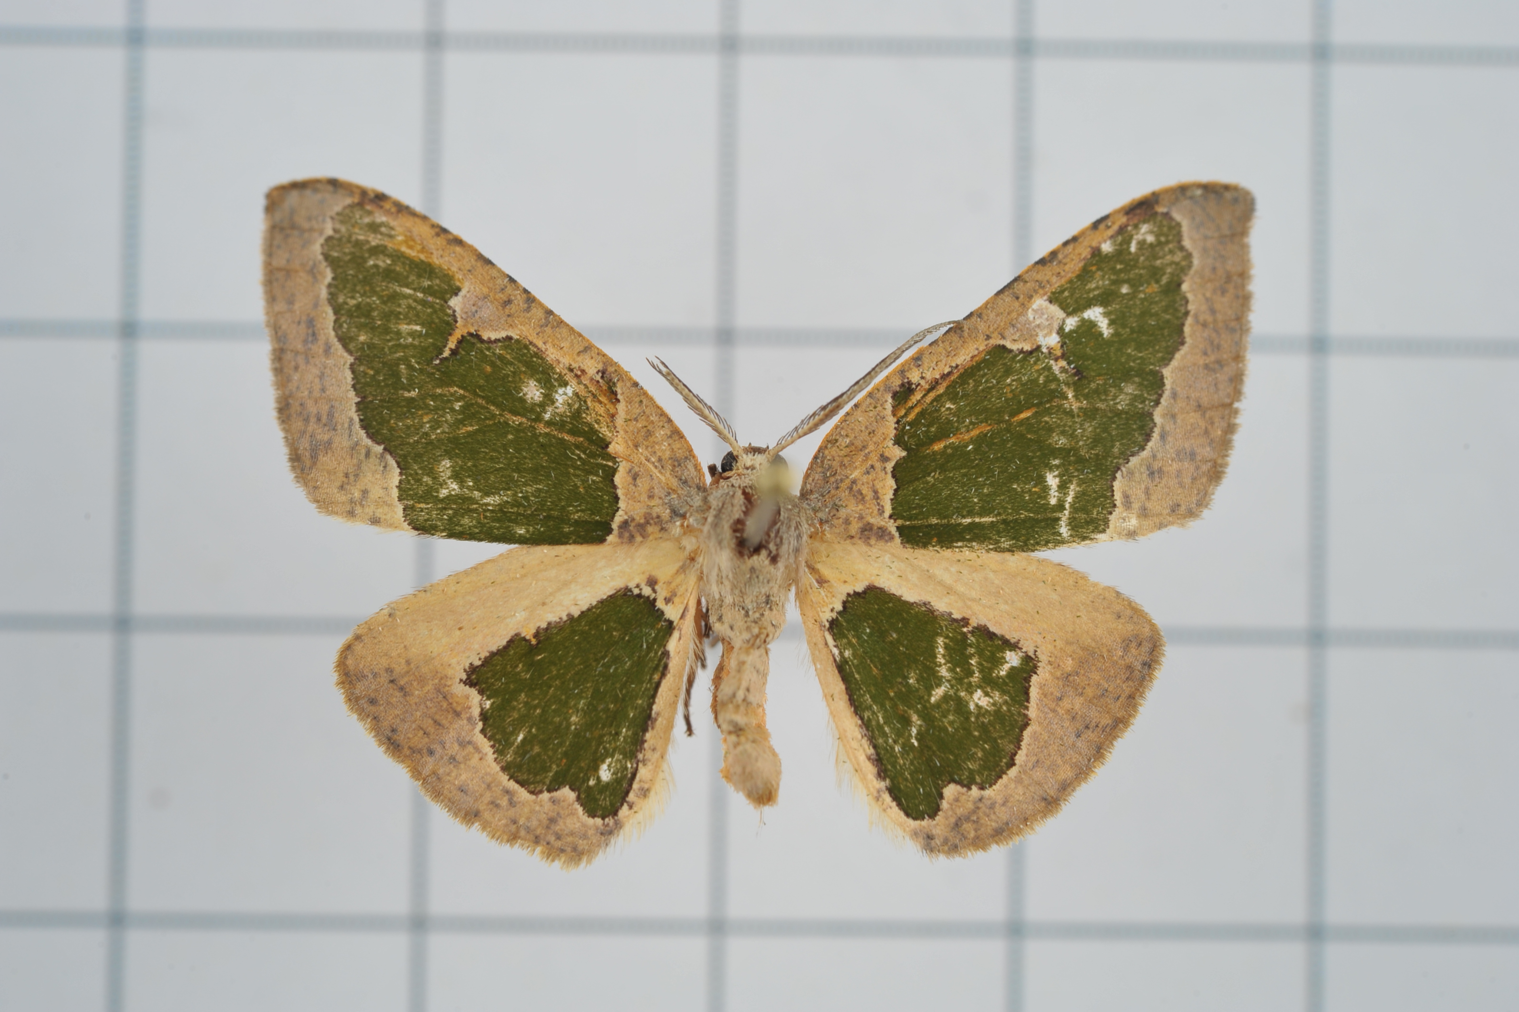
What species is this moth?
Celenna festivaria formosensis
